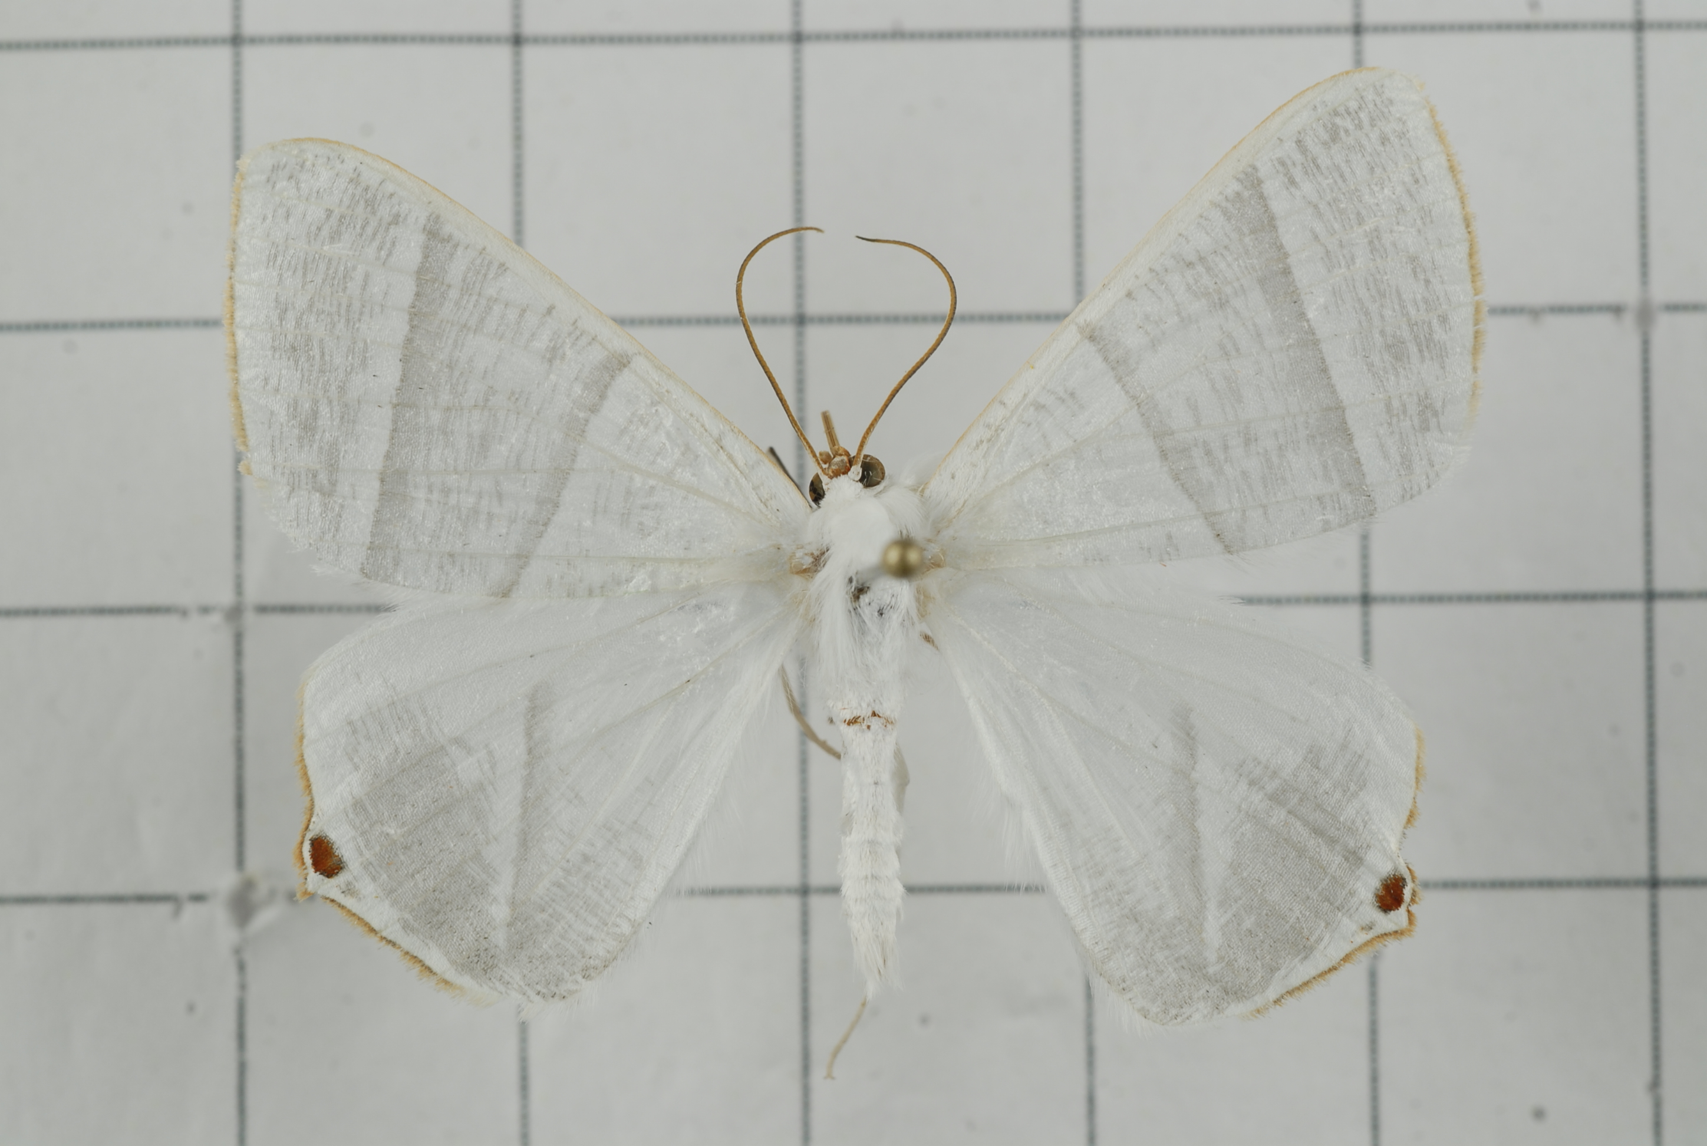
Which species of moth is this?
Ourapteryx caecata
